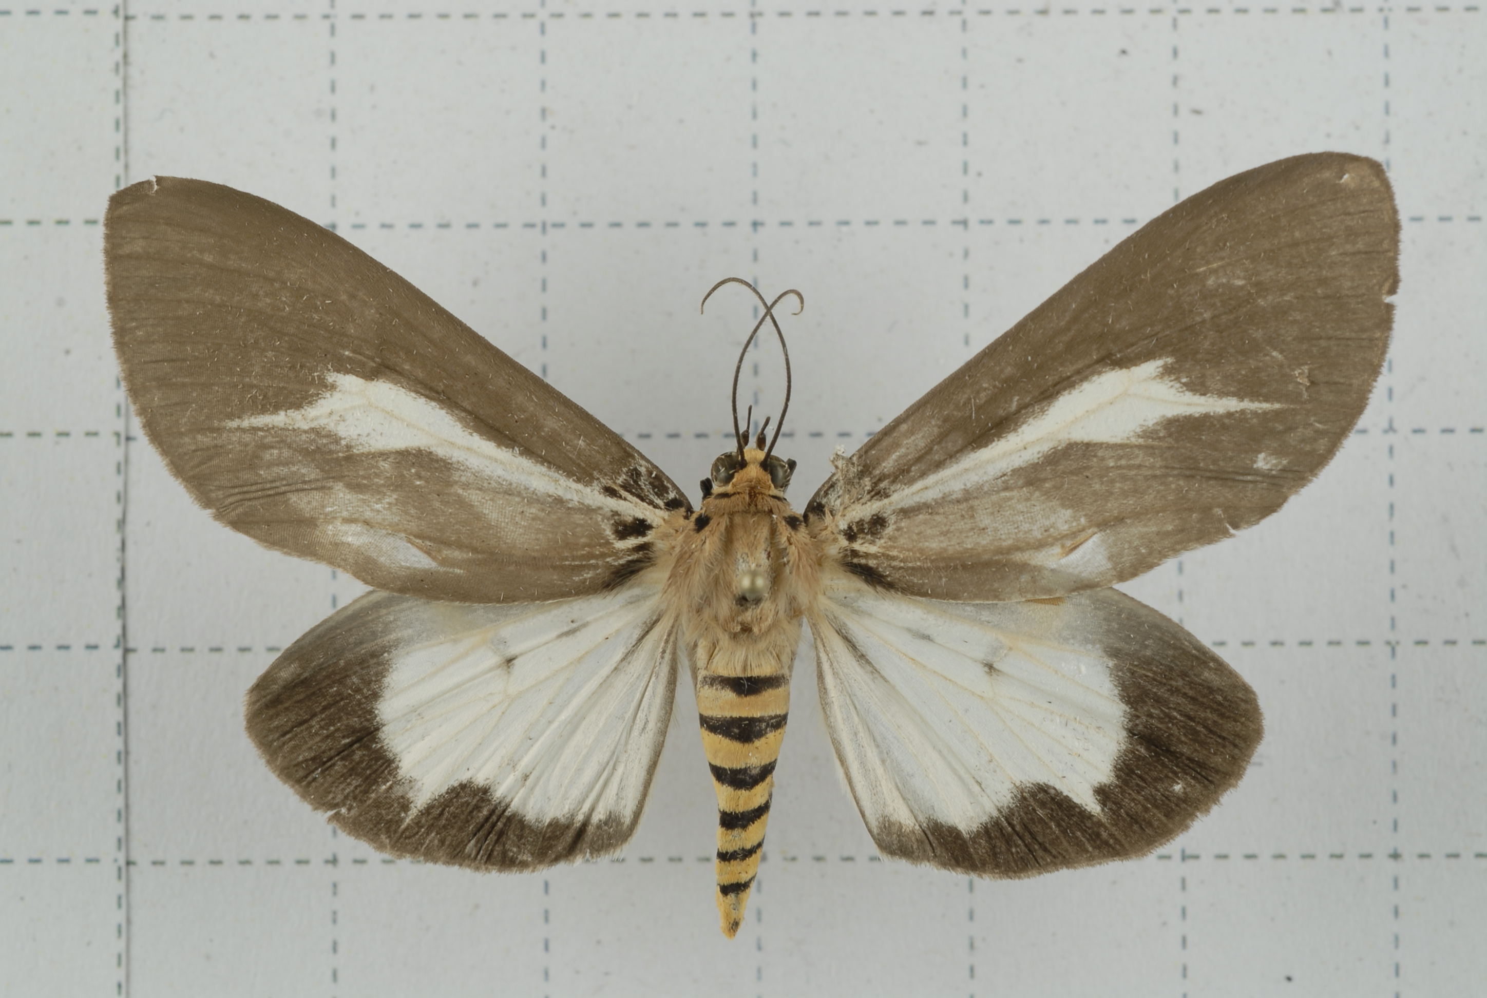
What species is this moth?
Asota heliconia zebrina
